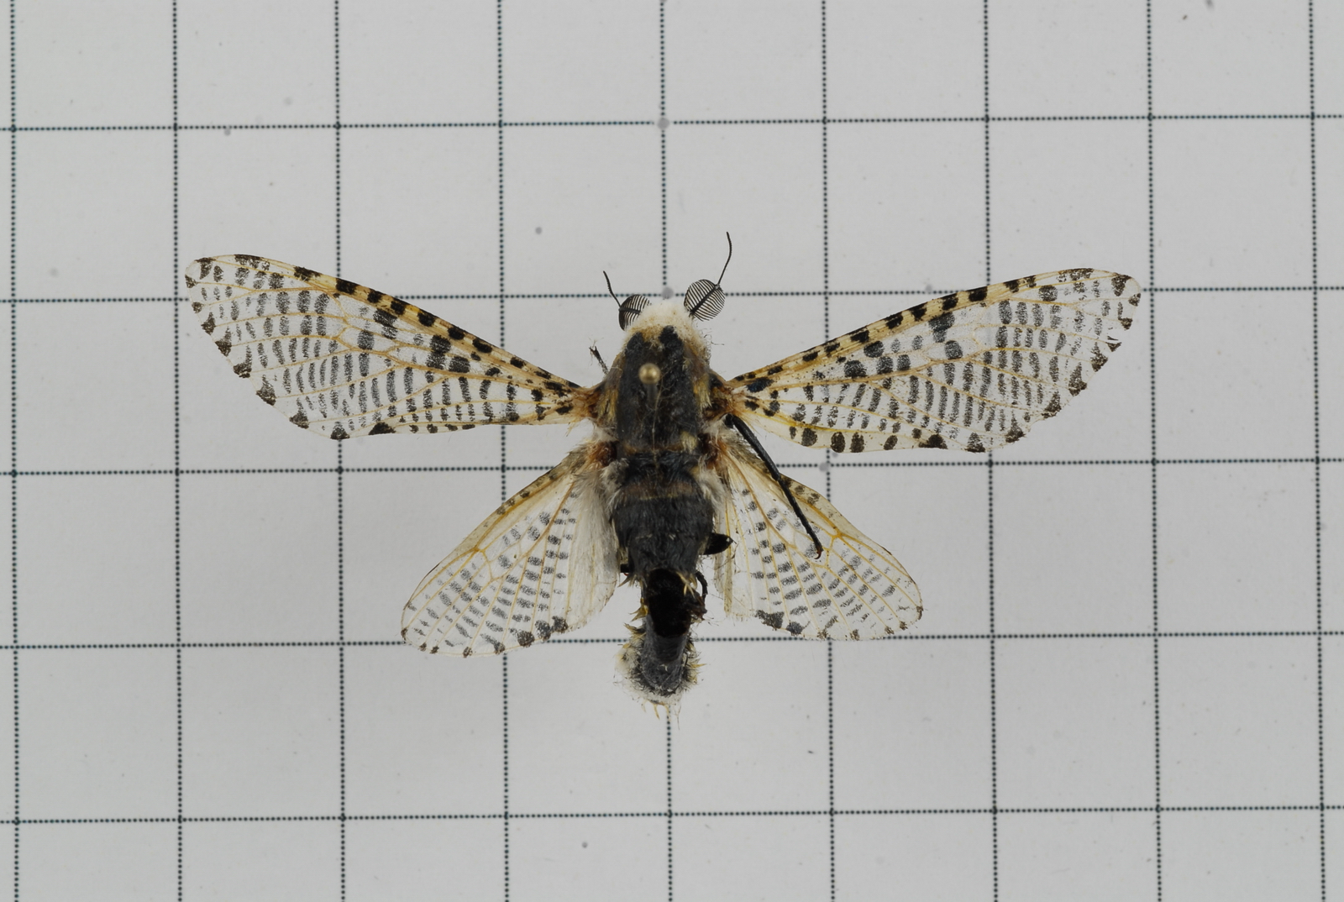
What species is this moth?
Zeuzera multistrigata multistrigata
